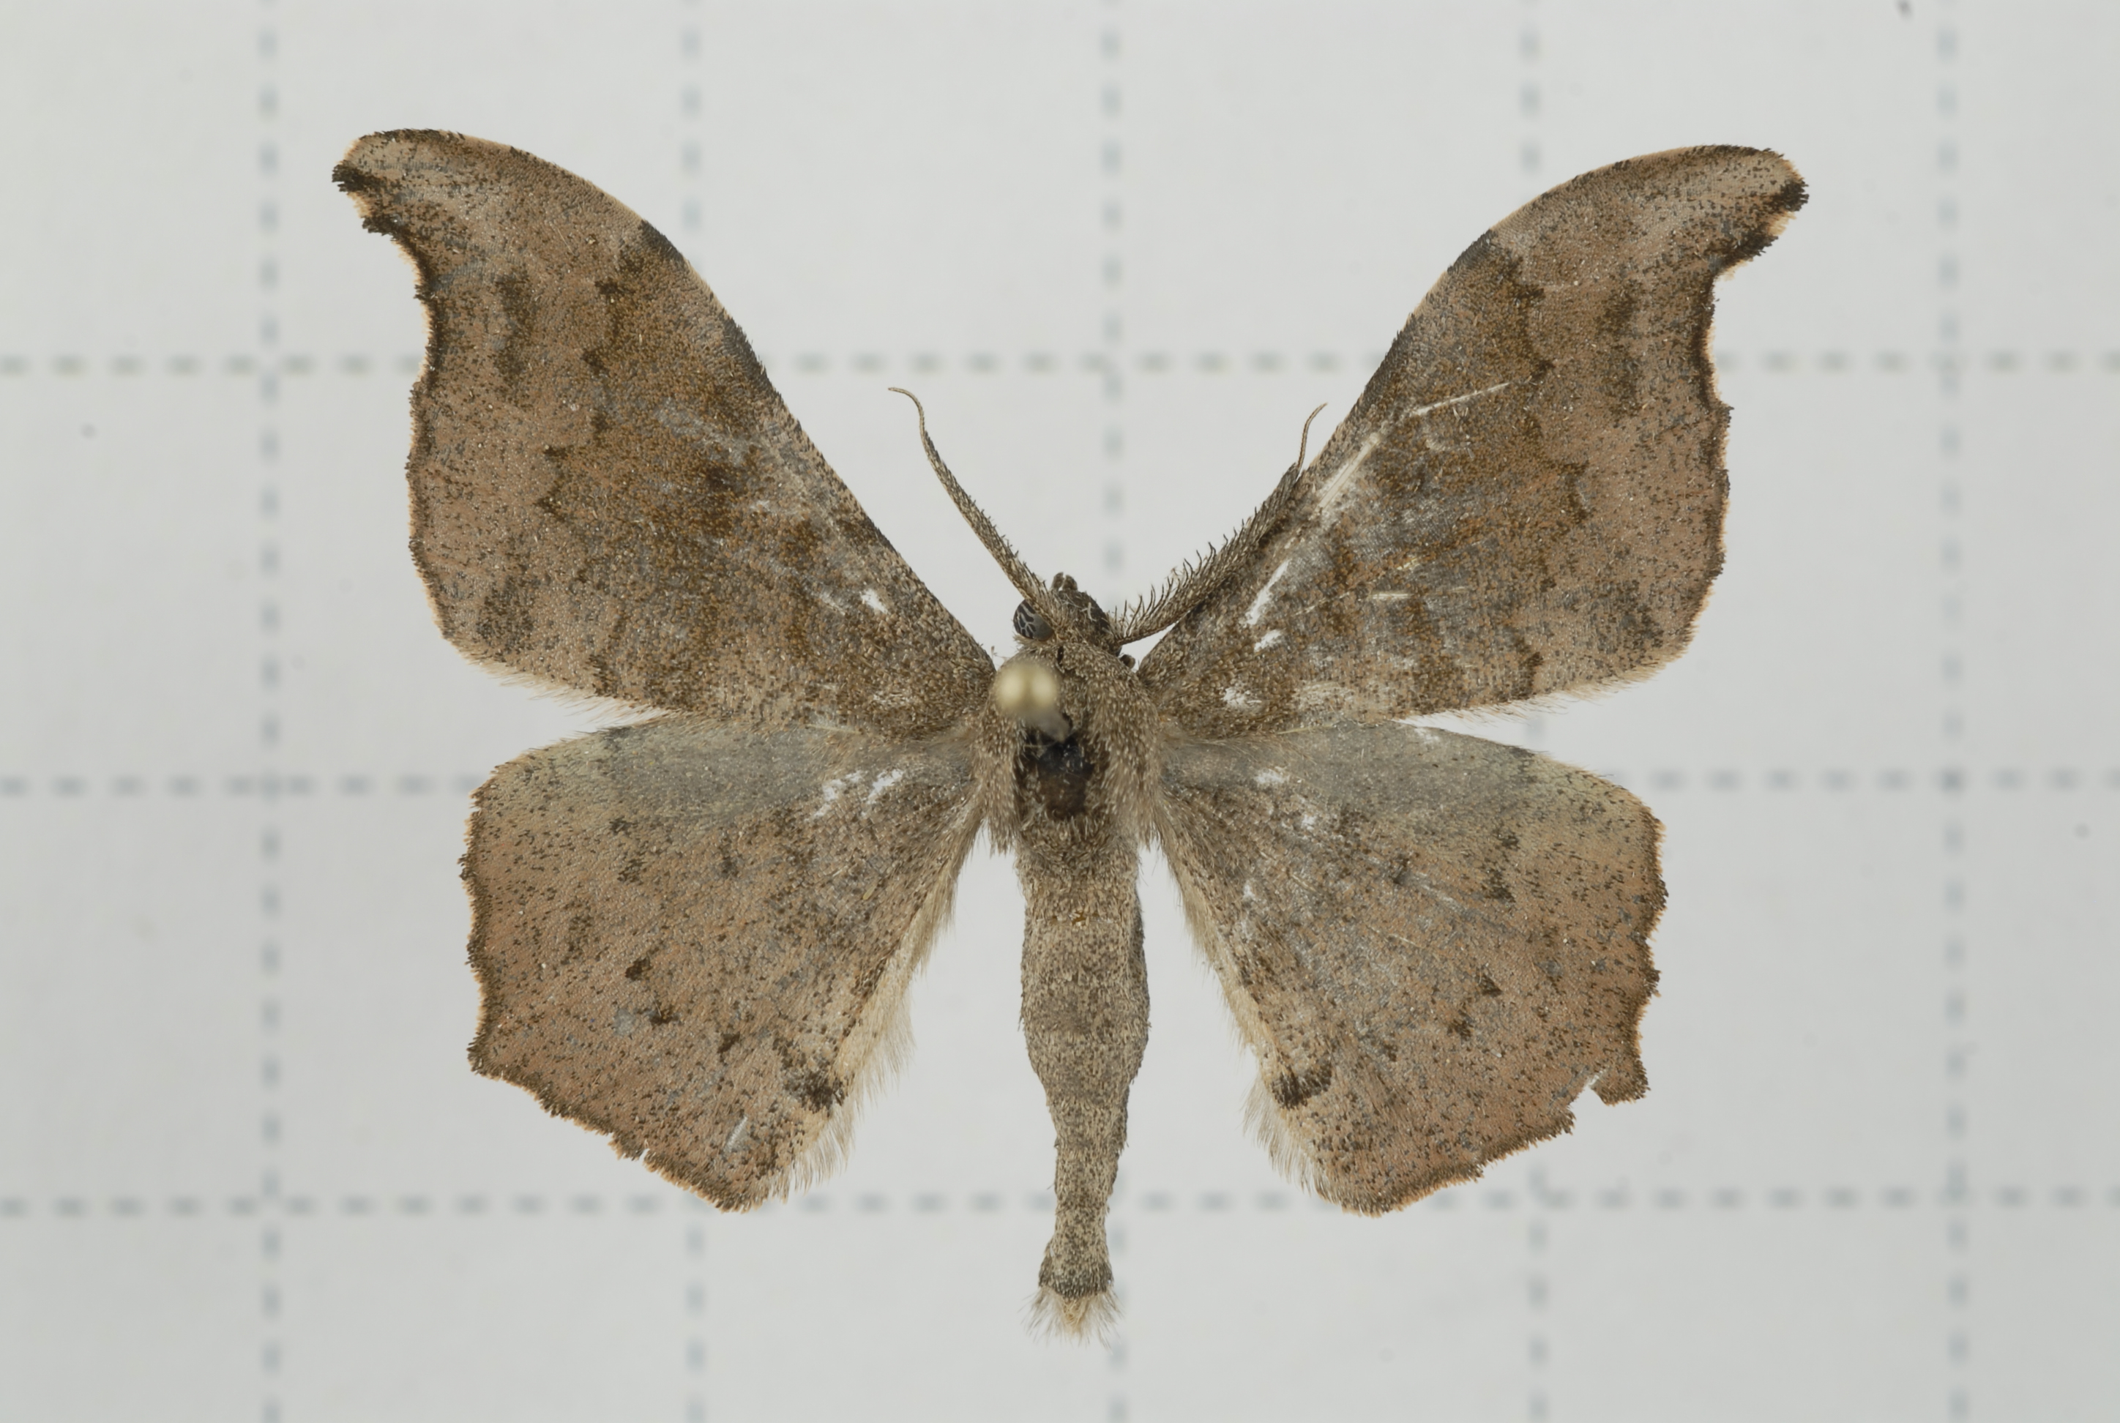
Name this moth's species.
Hyposidra talaca talaca
